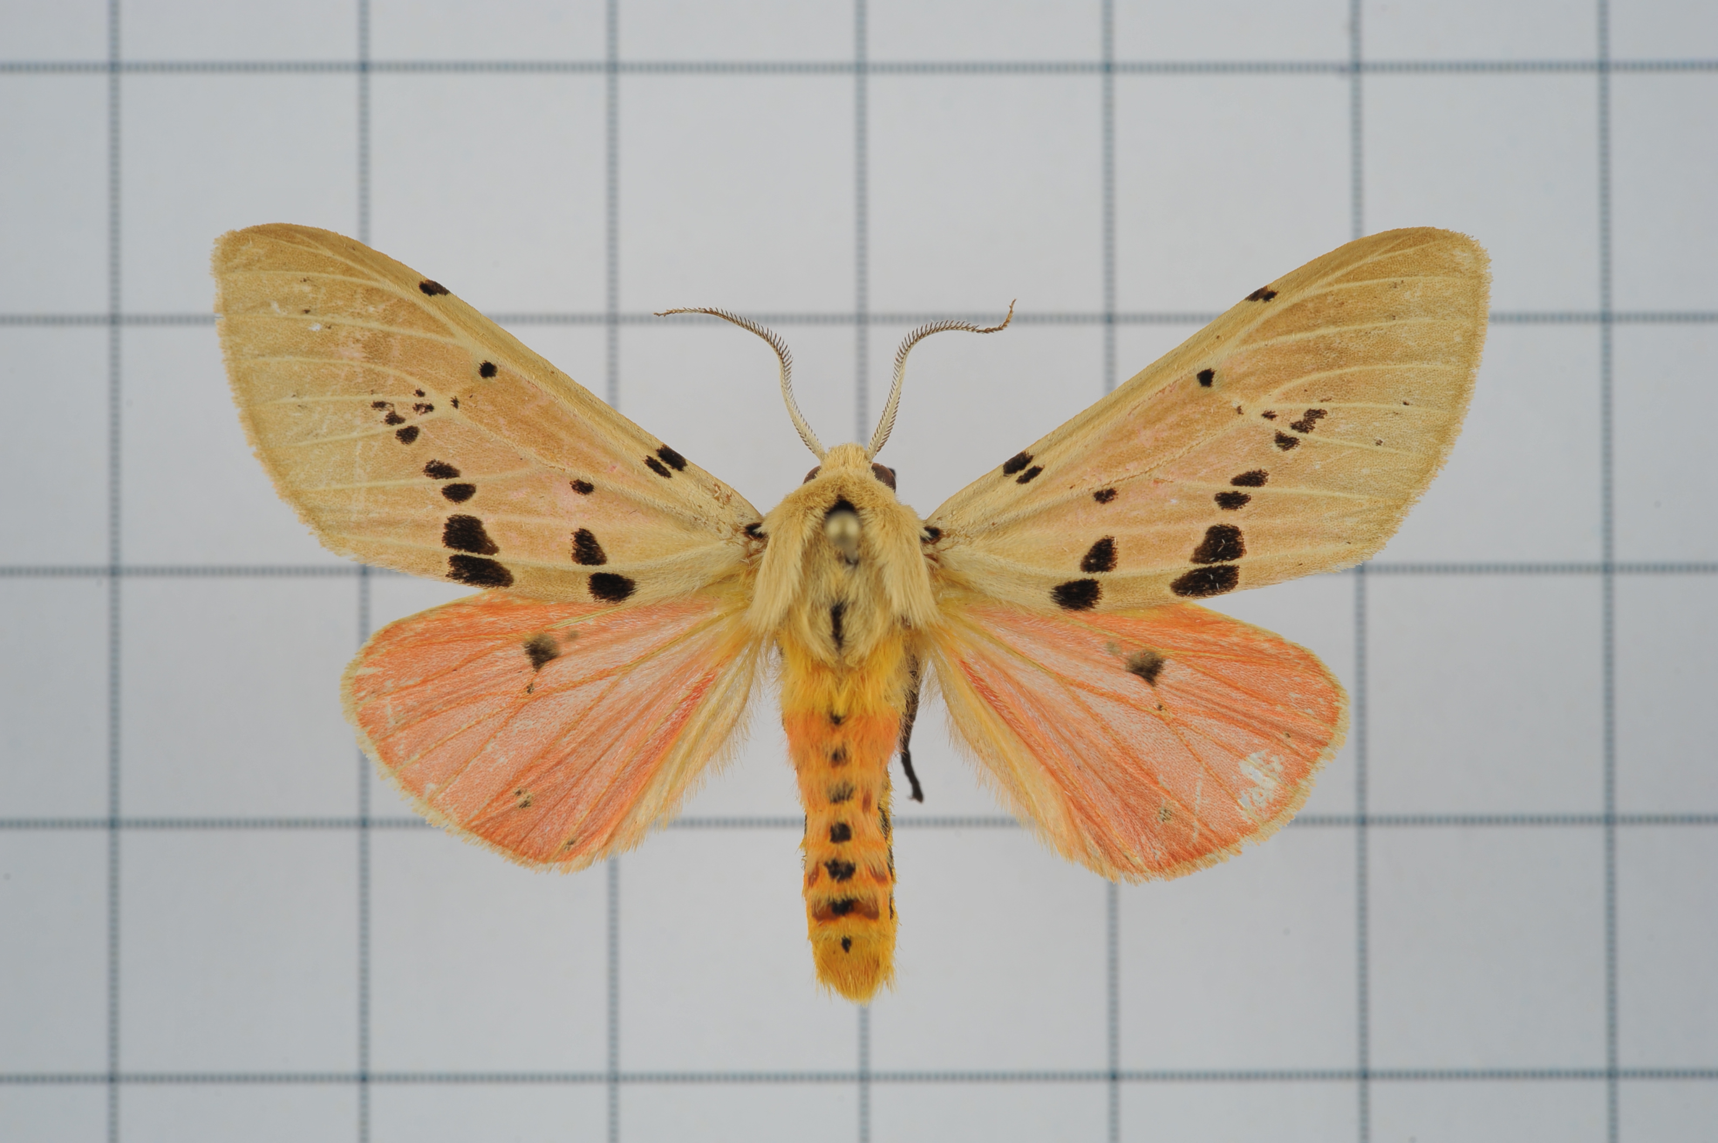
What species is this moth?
Spilarctia postrubida
